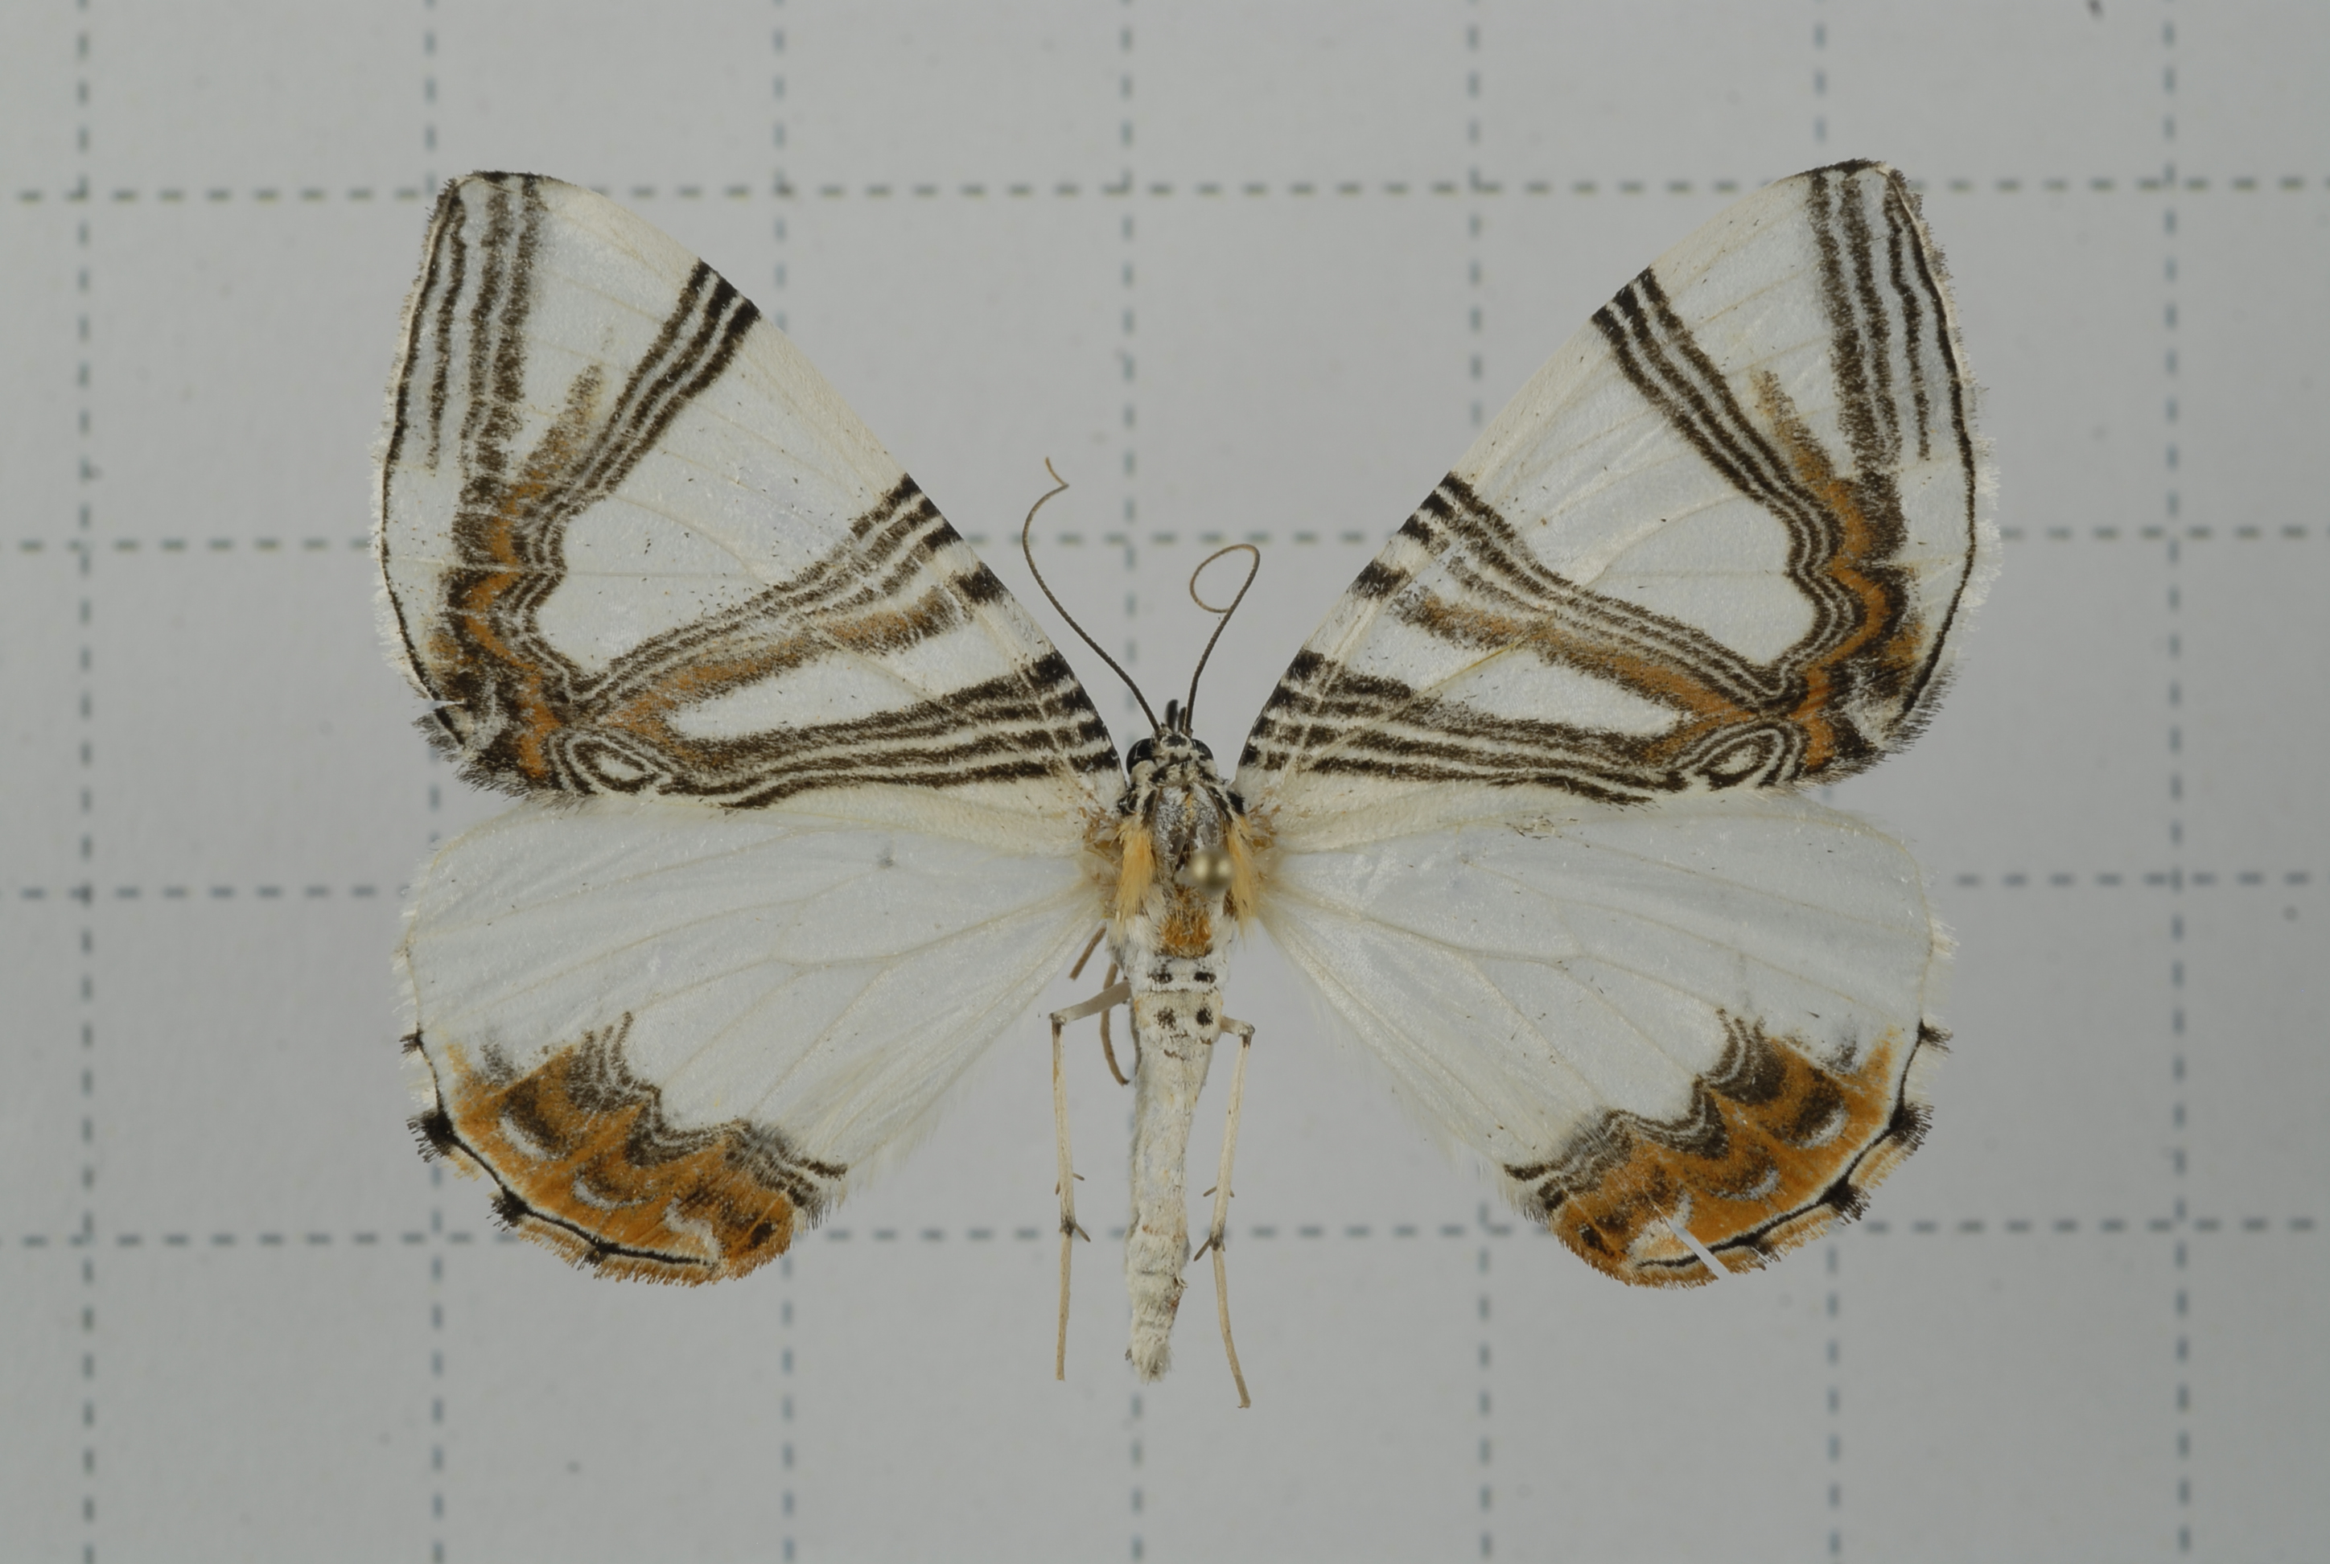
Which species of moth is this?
Callabraxas convexa
